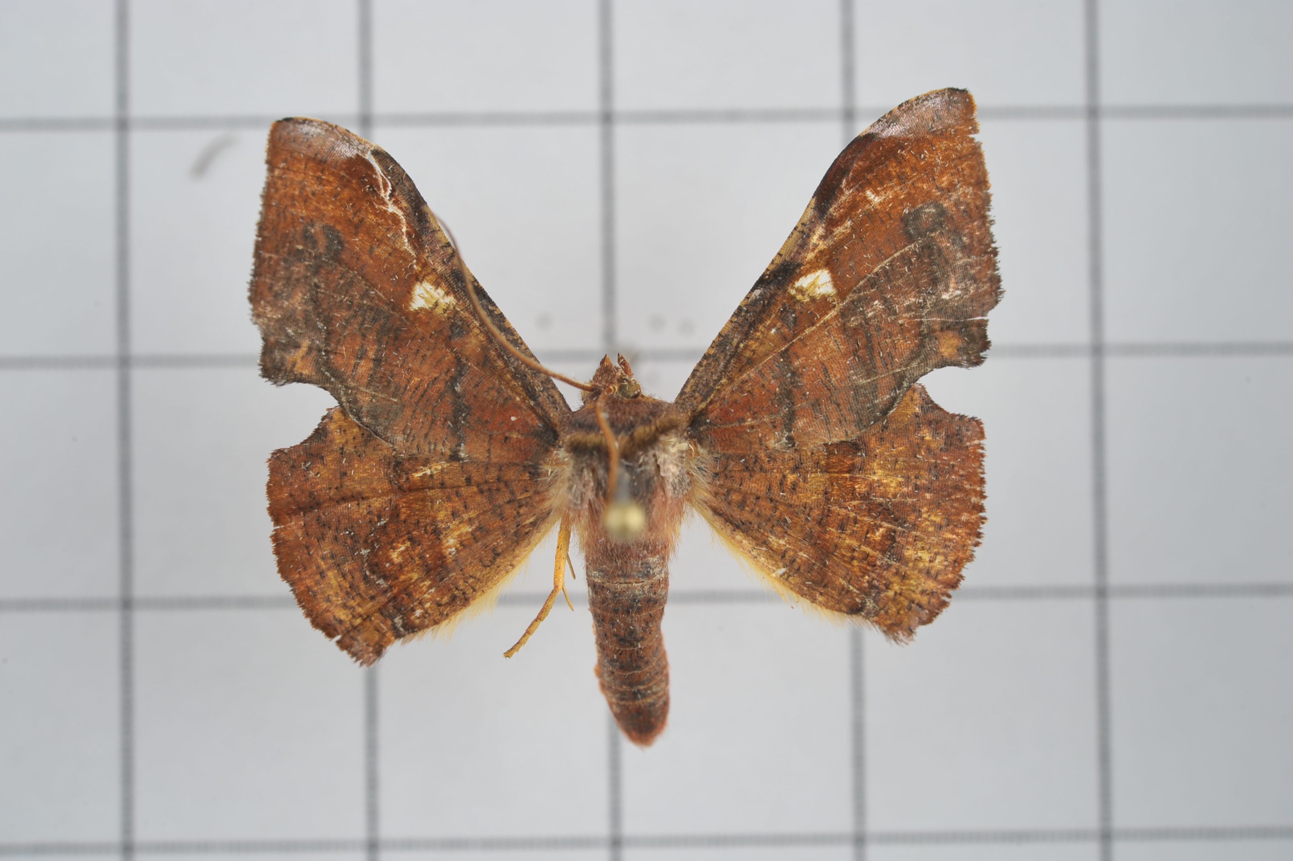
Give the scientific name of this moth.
Fascellina chromataria
